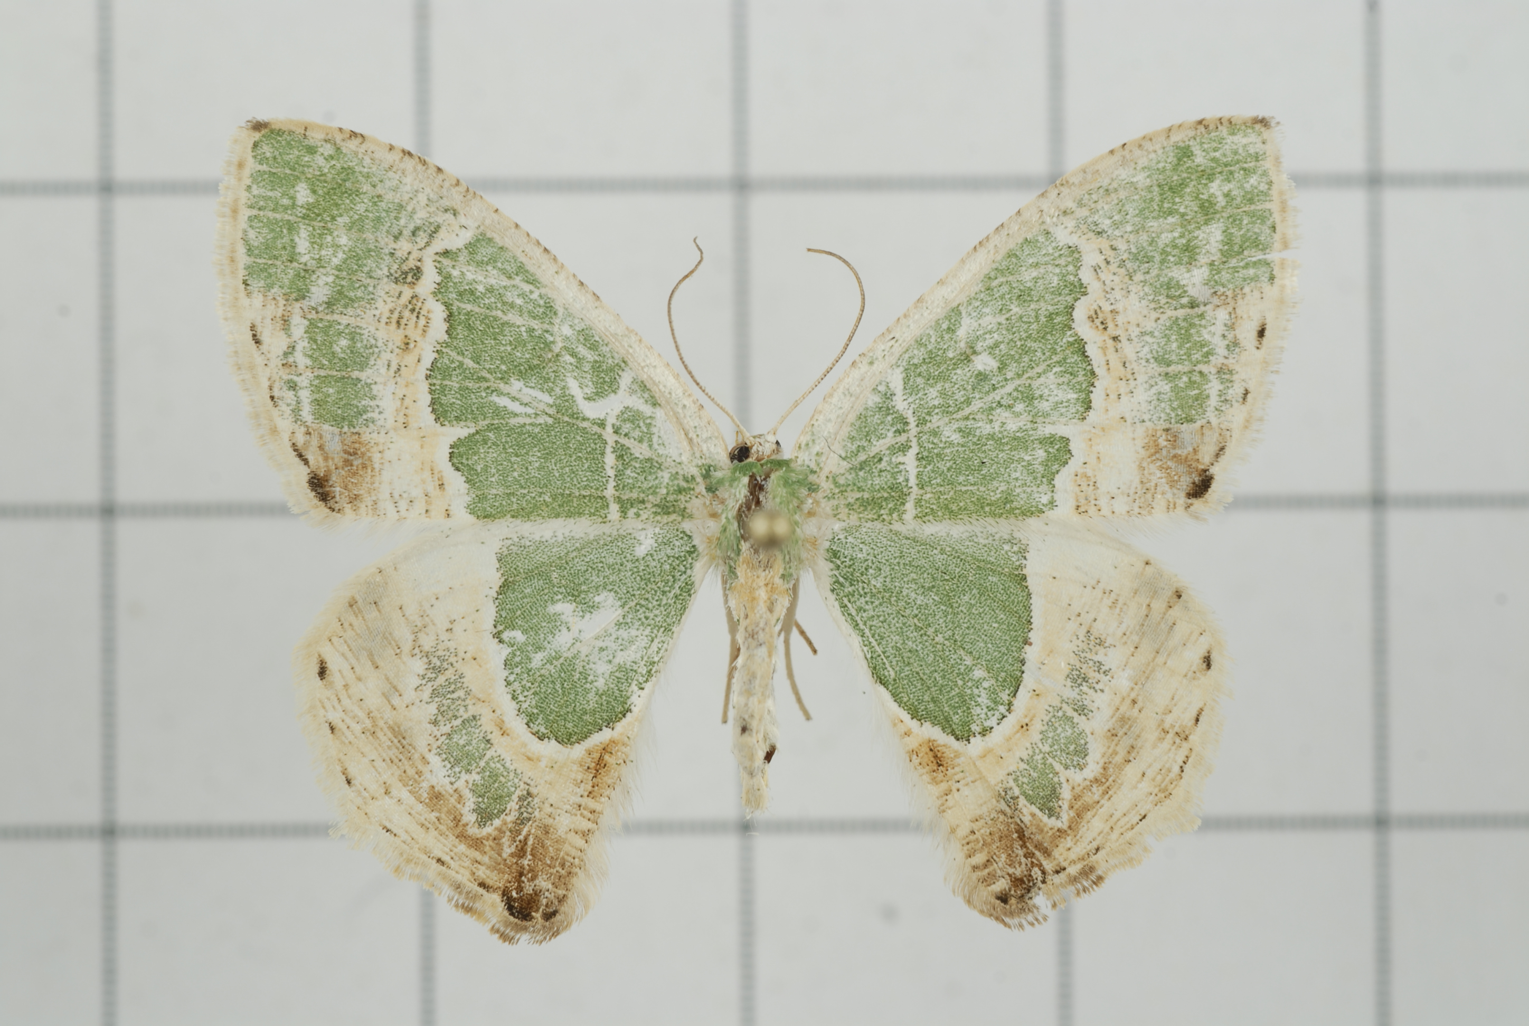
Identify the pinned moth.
Eucyclodes lalashana
